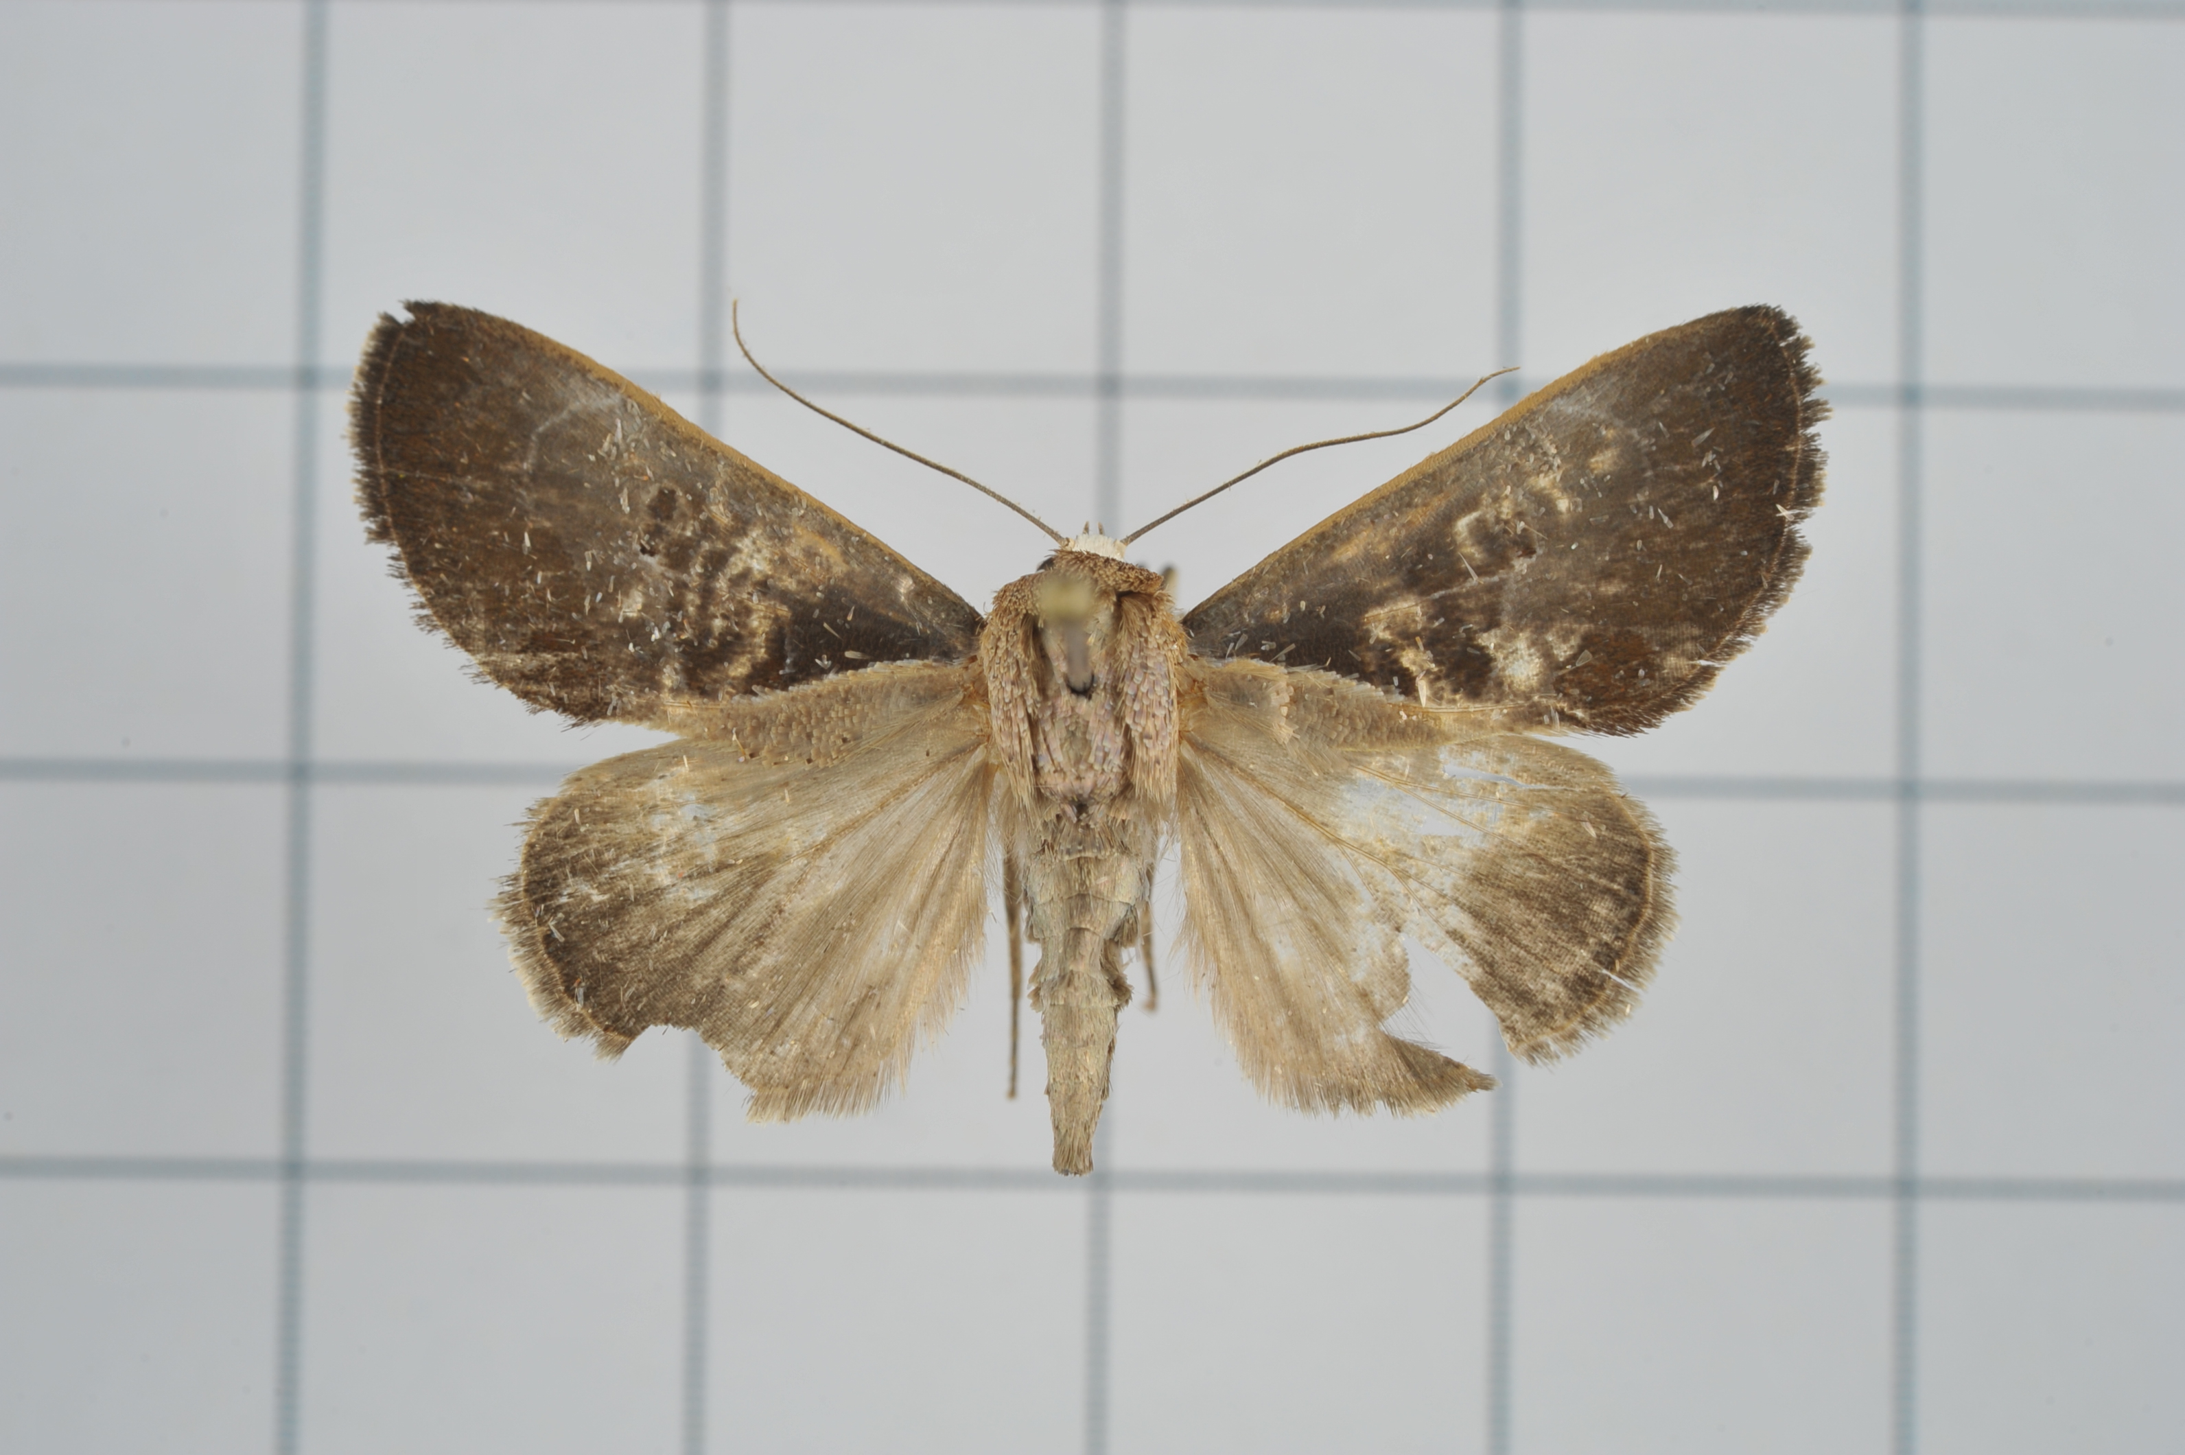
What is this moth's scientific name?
Westermannia elliptica elliptica
